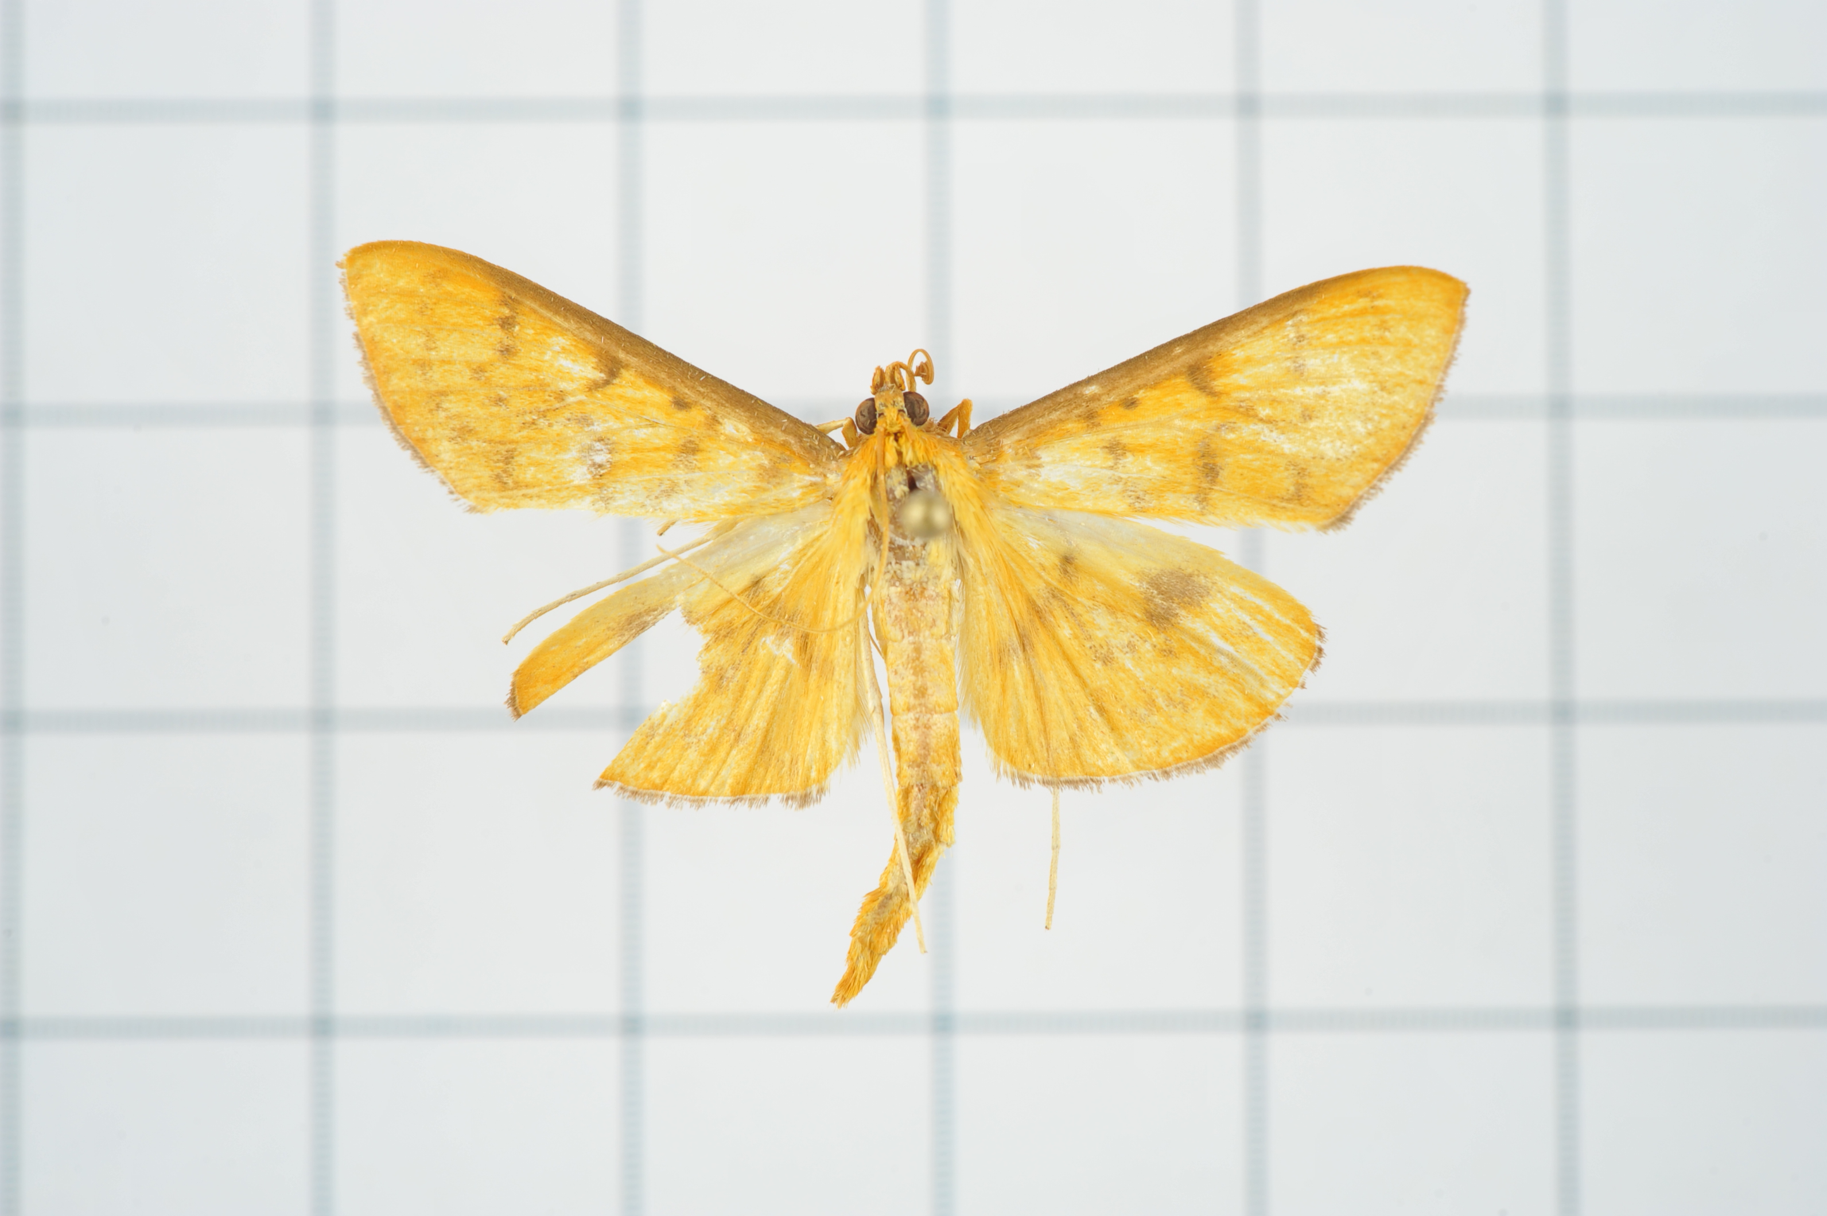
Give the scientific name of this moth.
Caldubotys caldusalis
